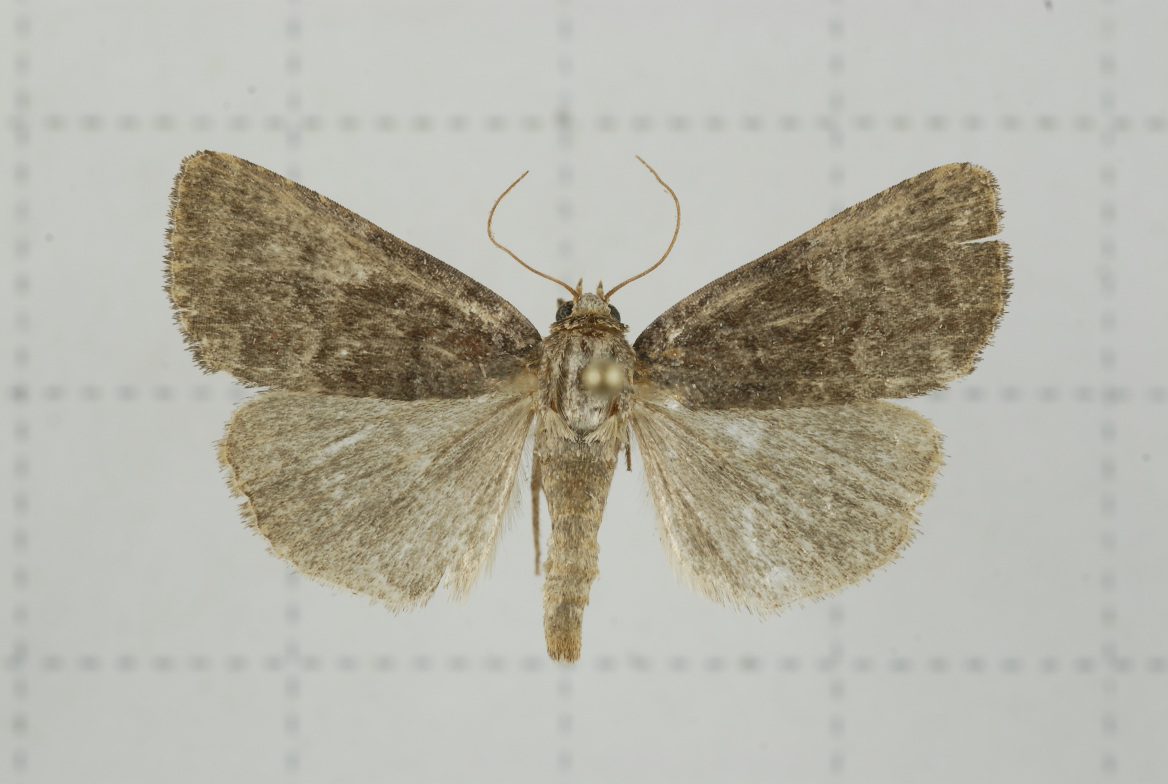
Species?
Pyrrhidivalva sordida
